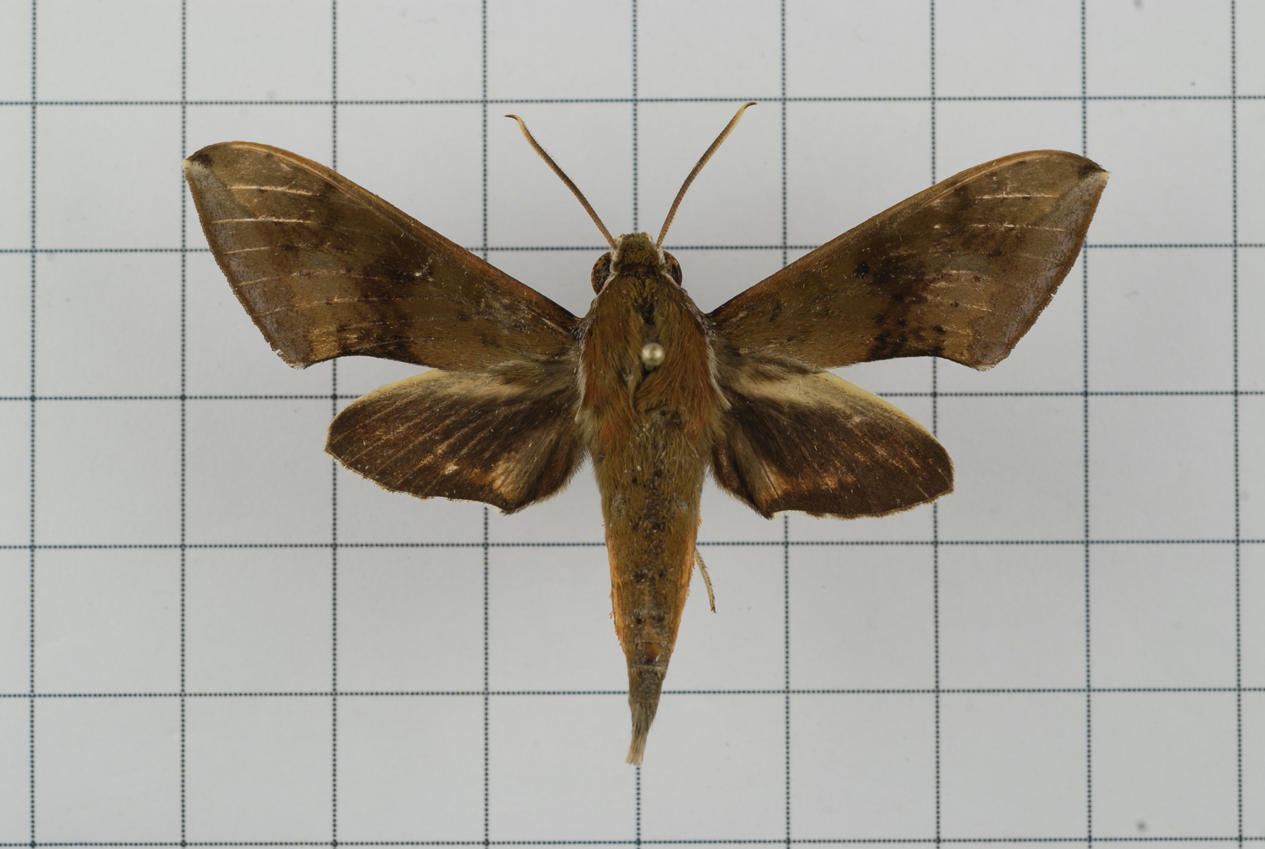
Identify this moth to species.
Rhagastis castor formosana
